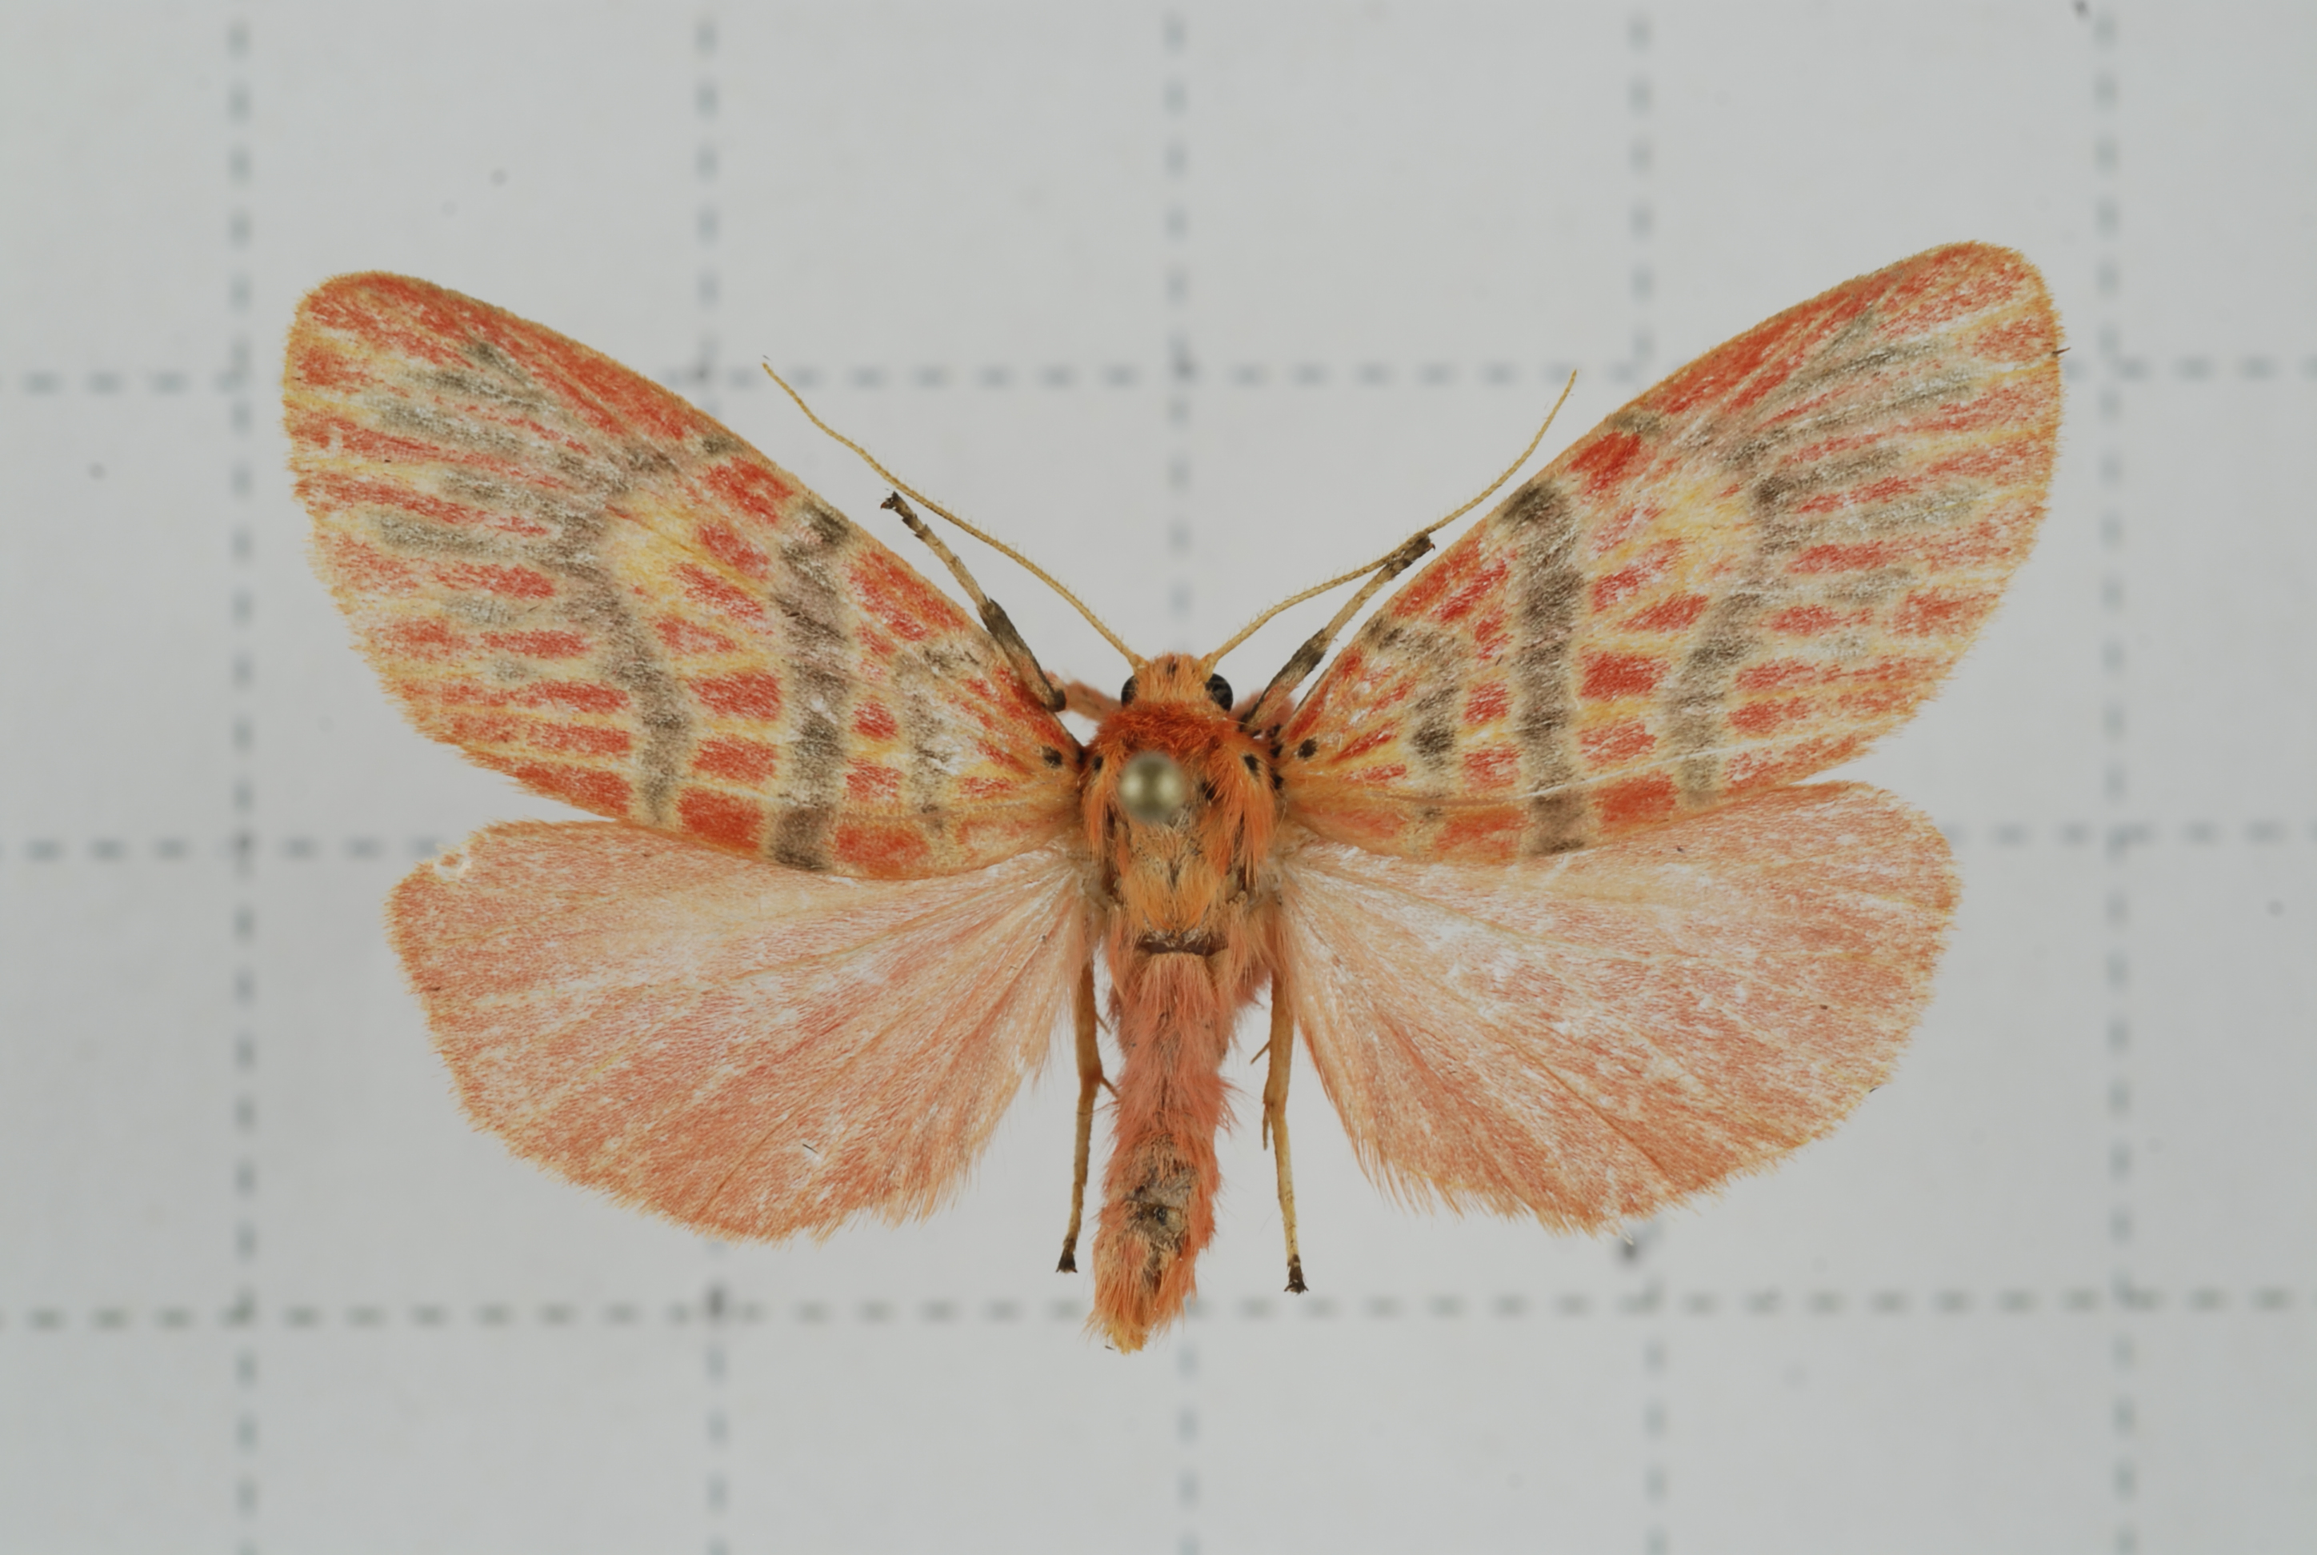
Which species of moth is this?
Barsine sauteri
